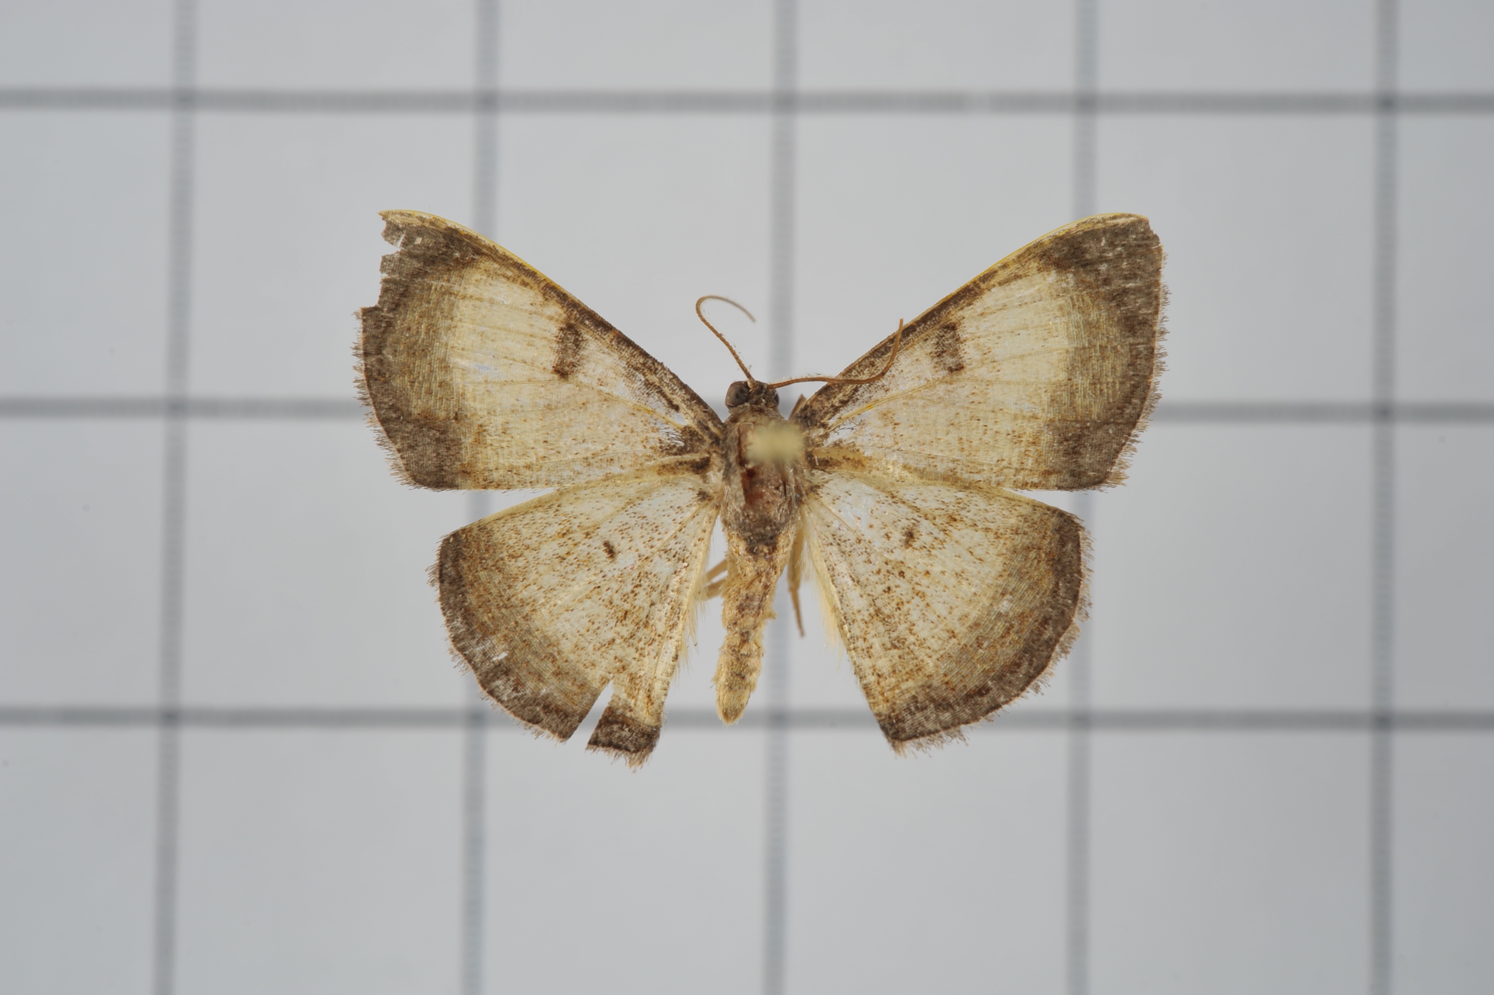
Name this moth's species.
Hydatocapnia gemina
